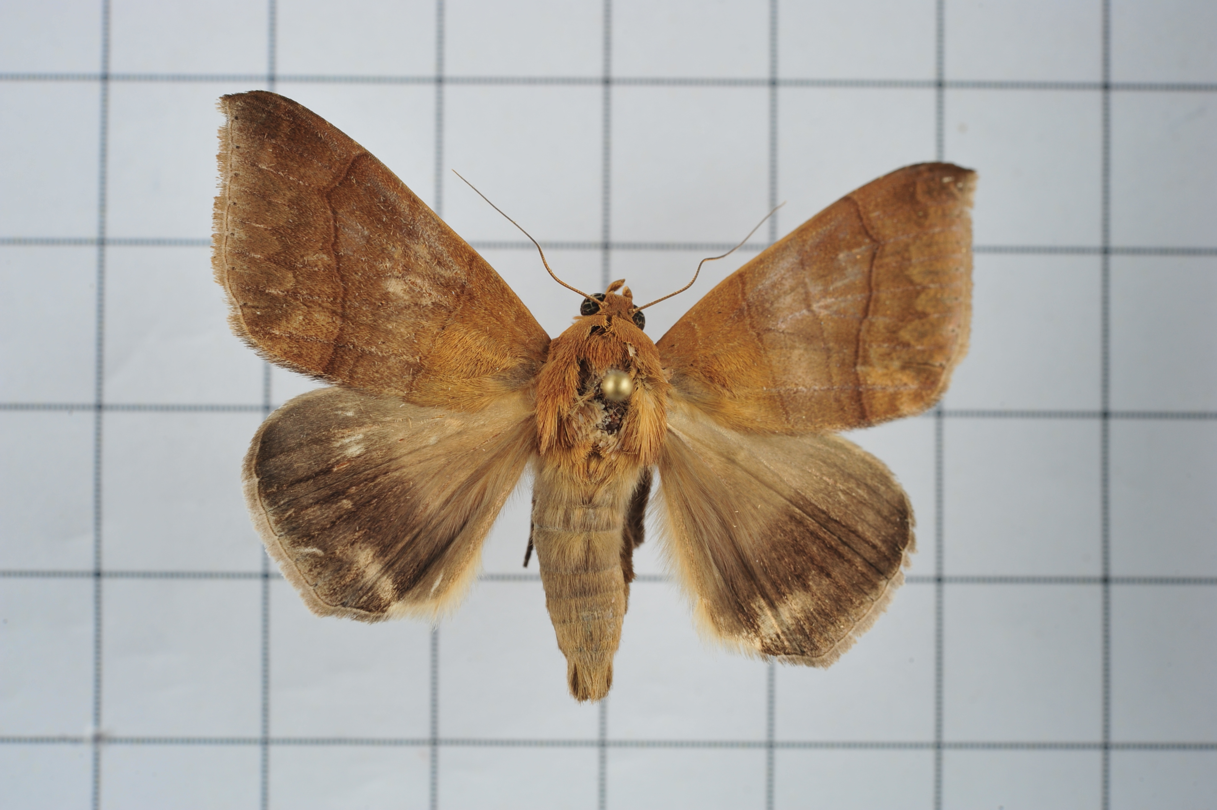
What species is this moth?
Bastilla absentimacula
